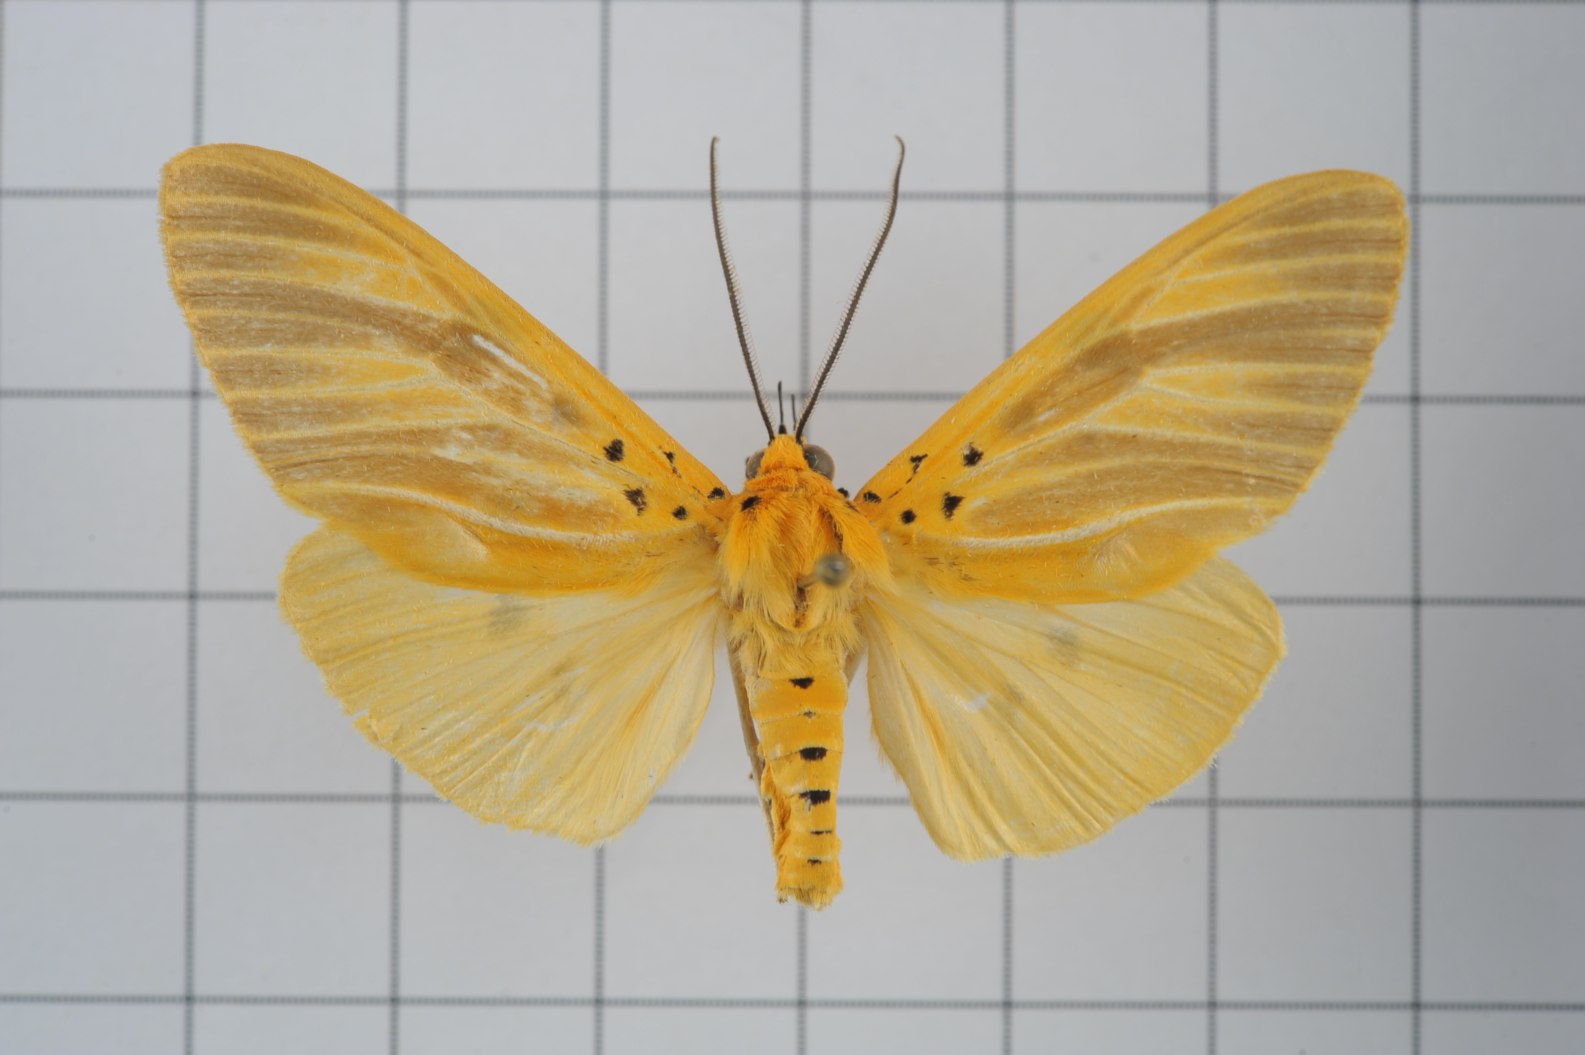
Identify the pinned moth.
Asota egens confinis
